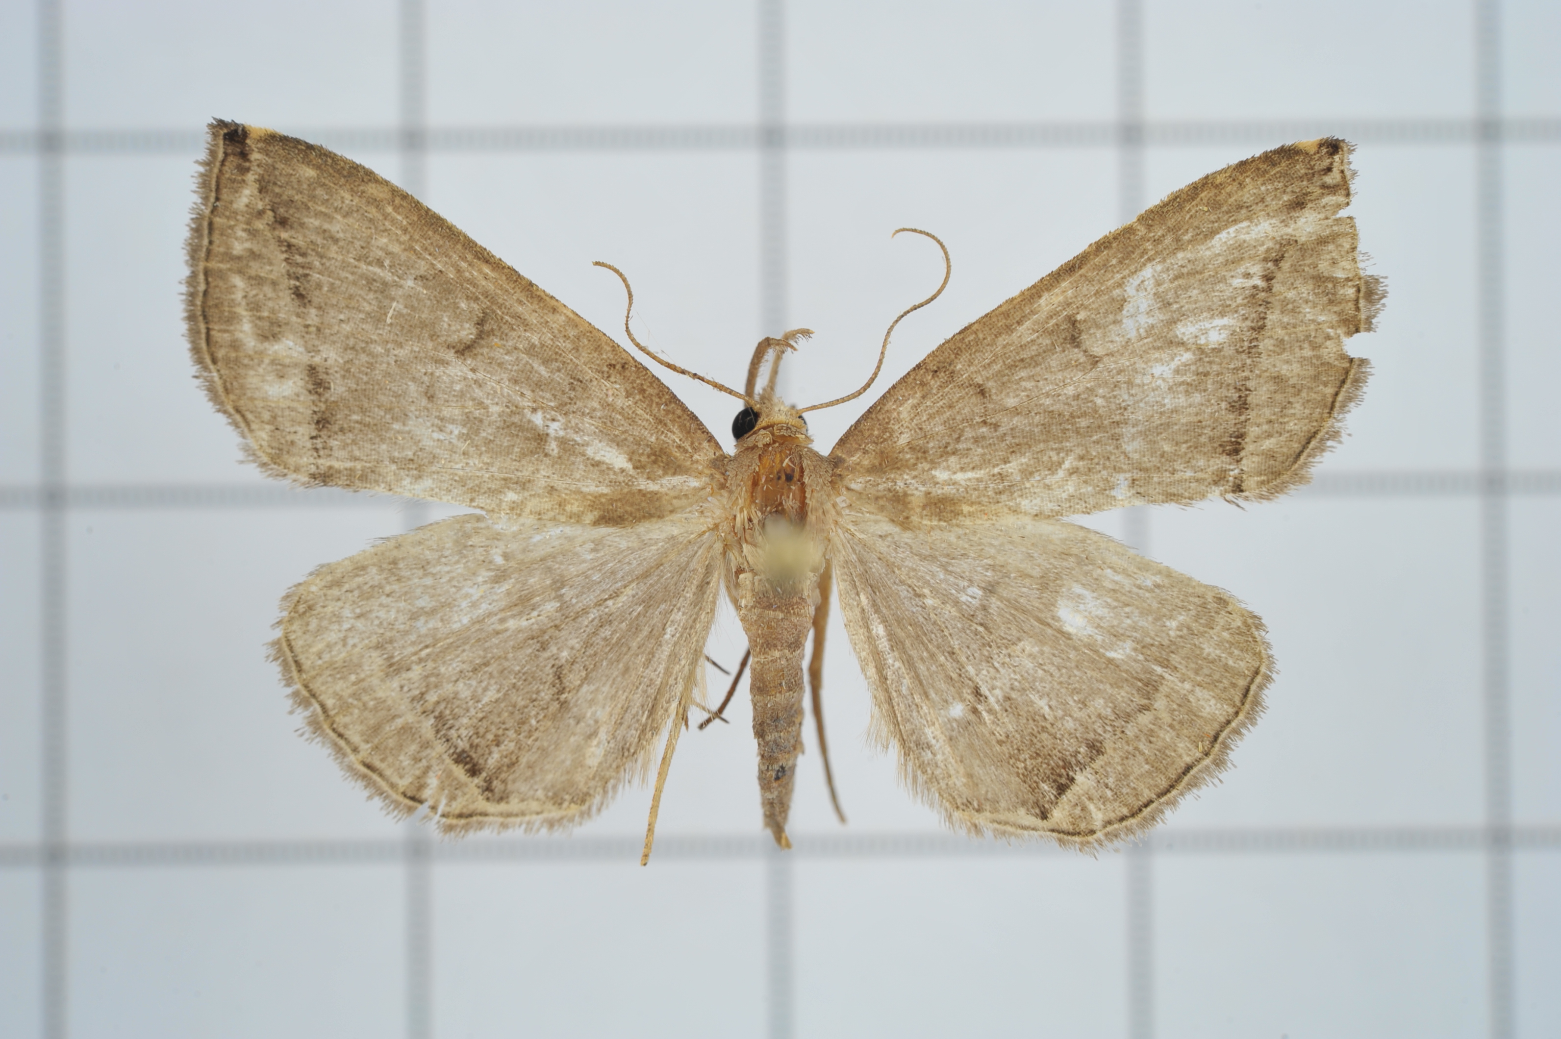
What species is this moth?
Treitschkendia subtriplex
